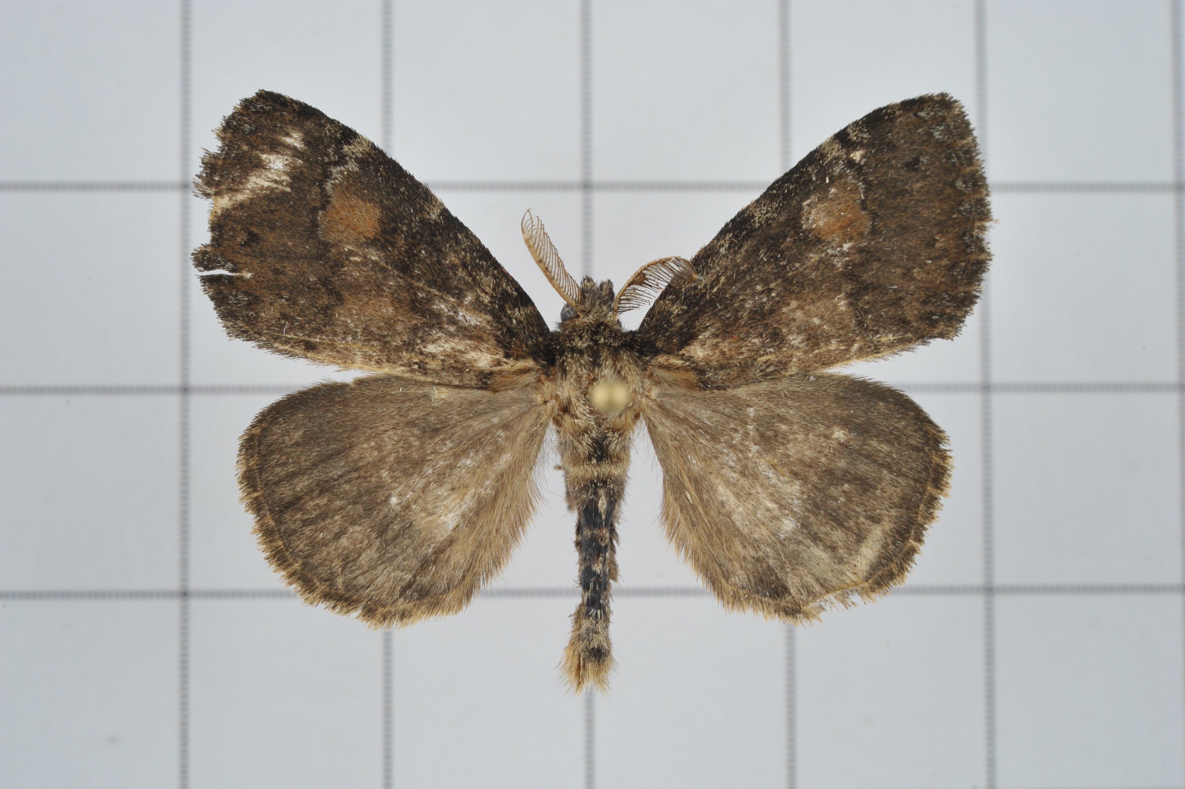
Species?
Olene dudgeoni
